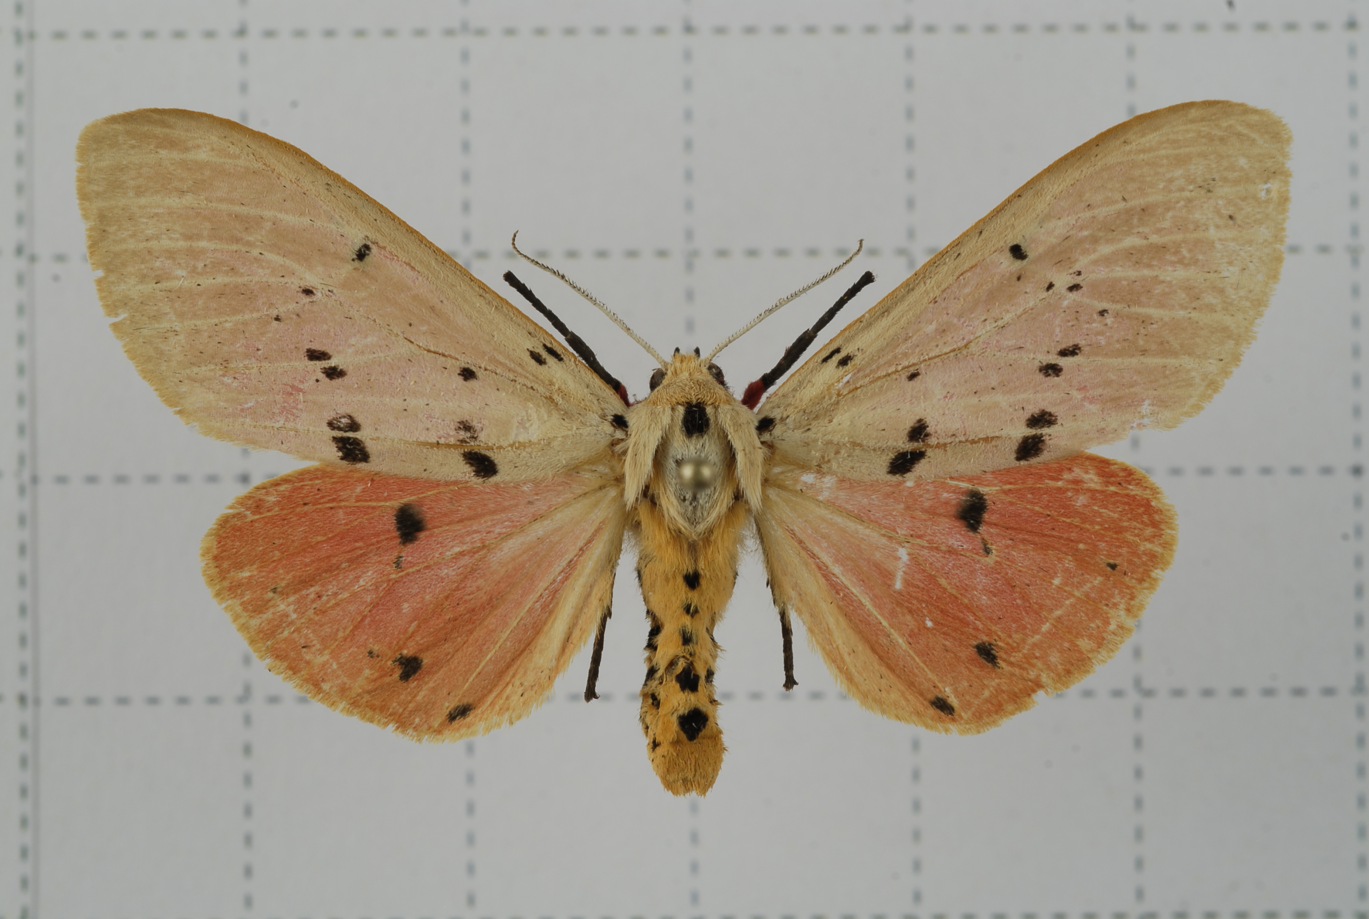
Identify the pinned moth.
Spilarctia postrubida
